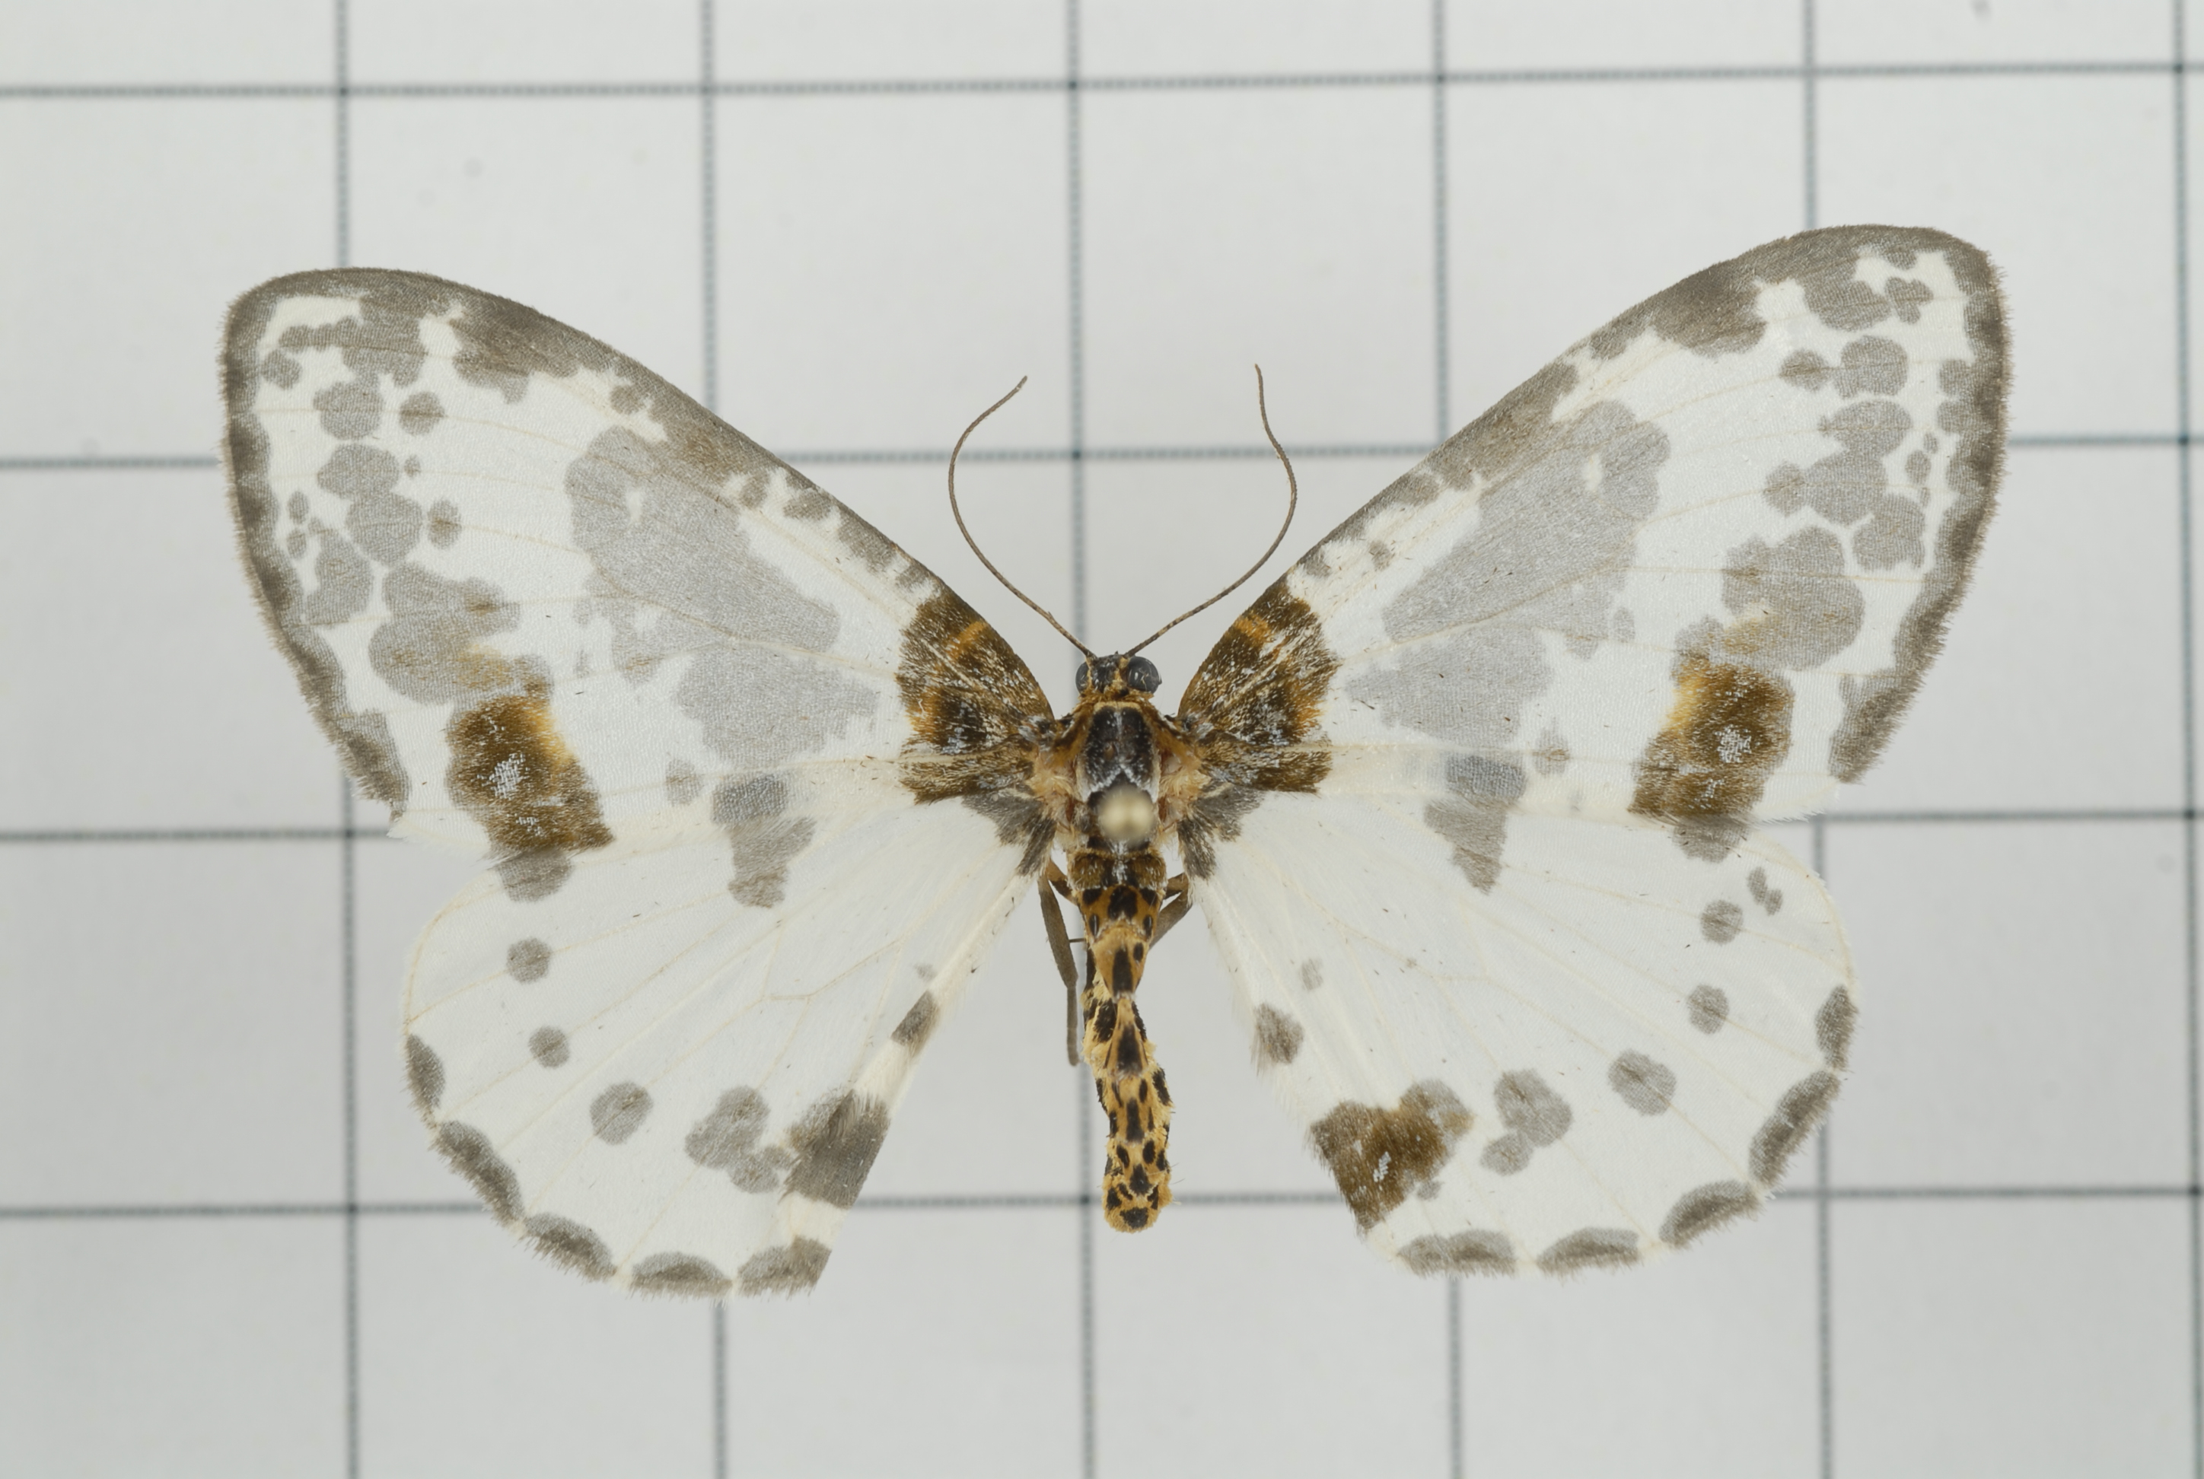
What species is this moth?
Abraxas tenellula
